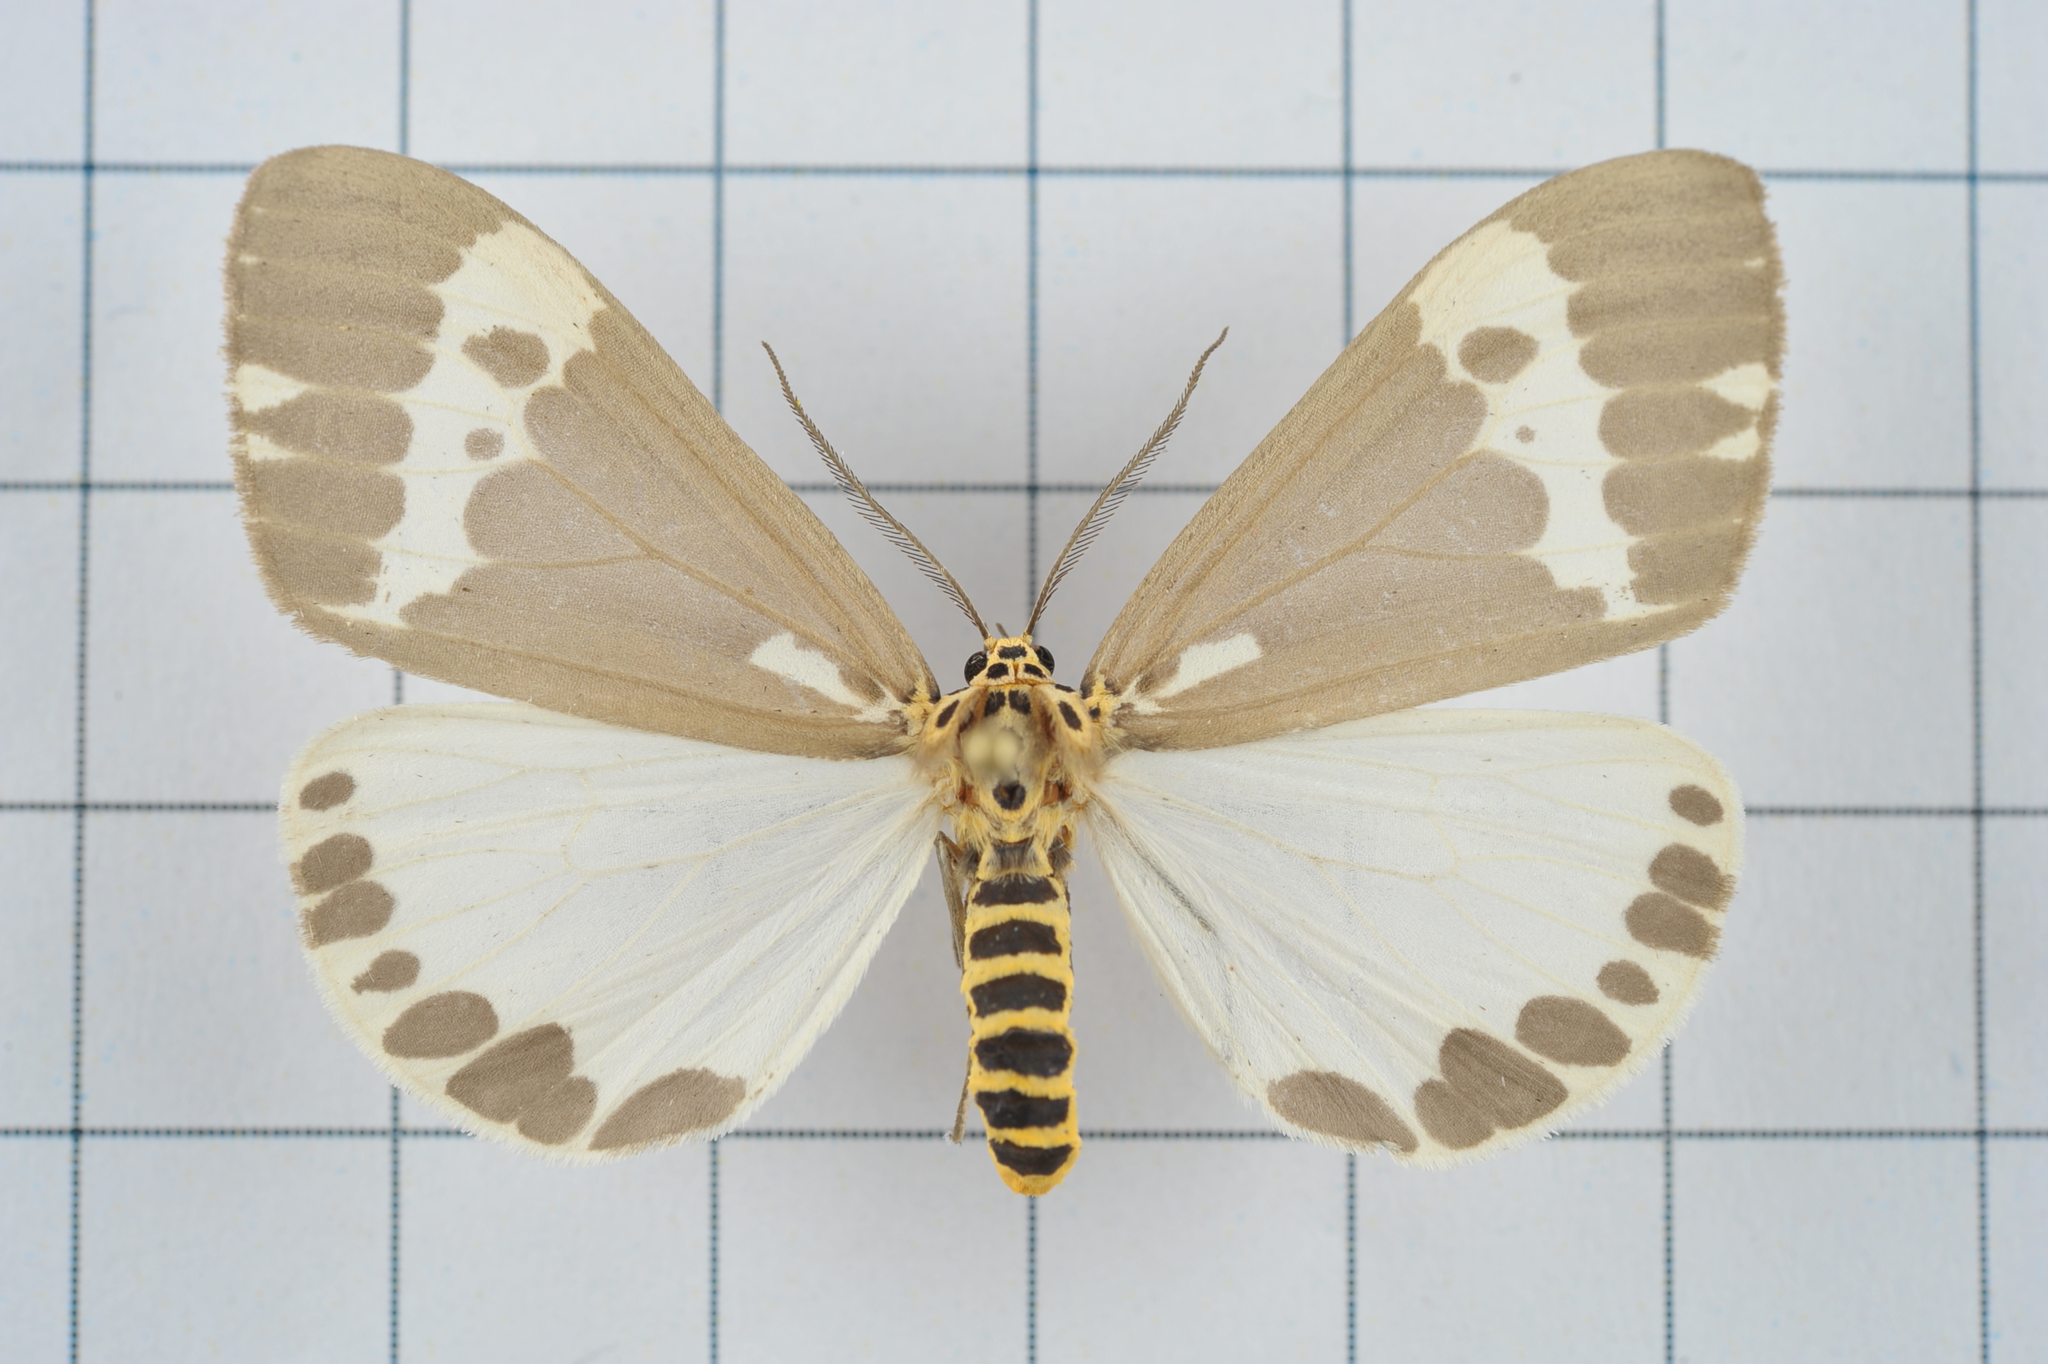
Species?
Nyctemera albofasciata
